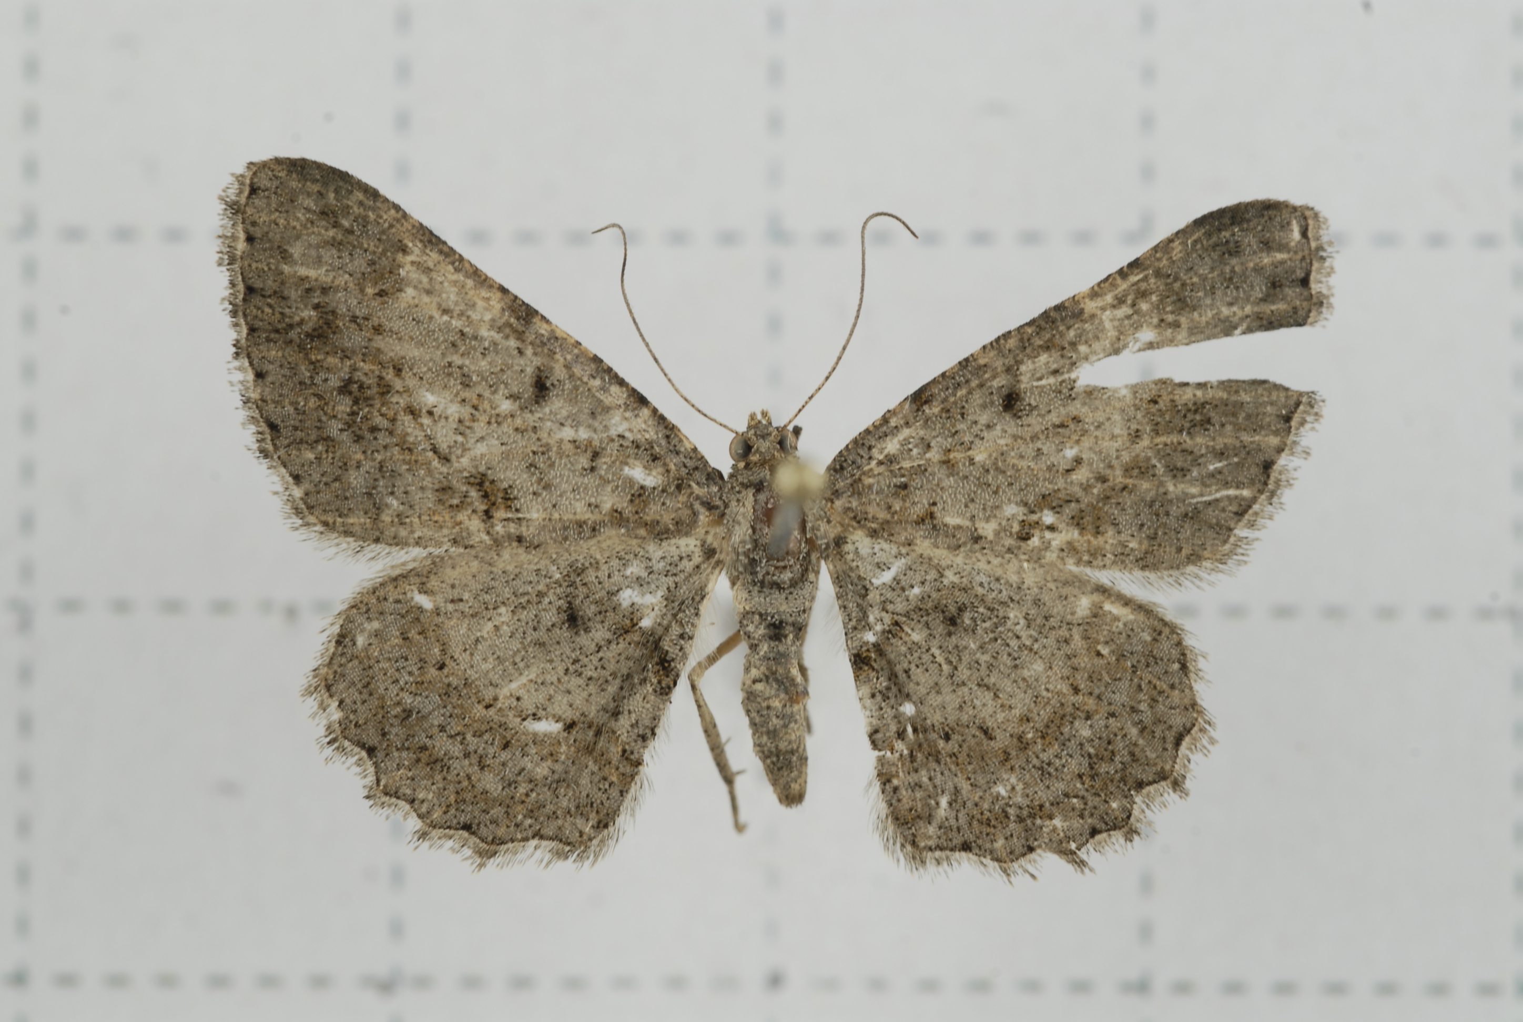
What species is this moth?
Psilalcis breta rantaizana
